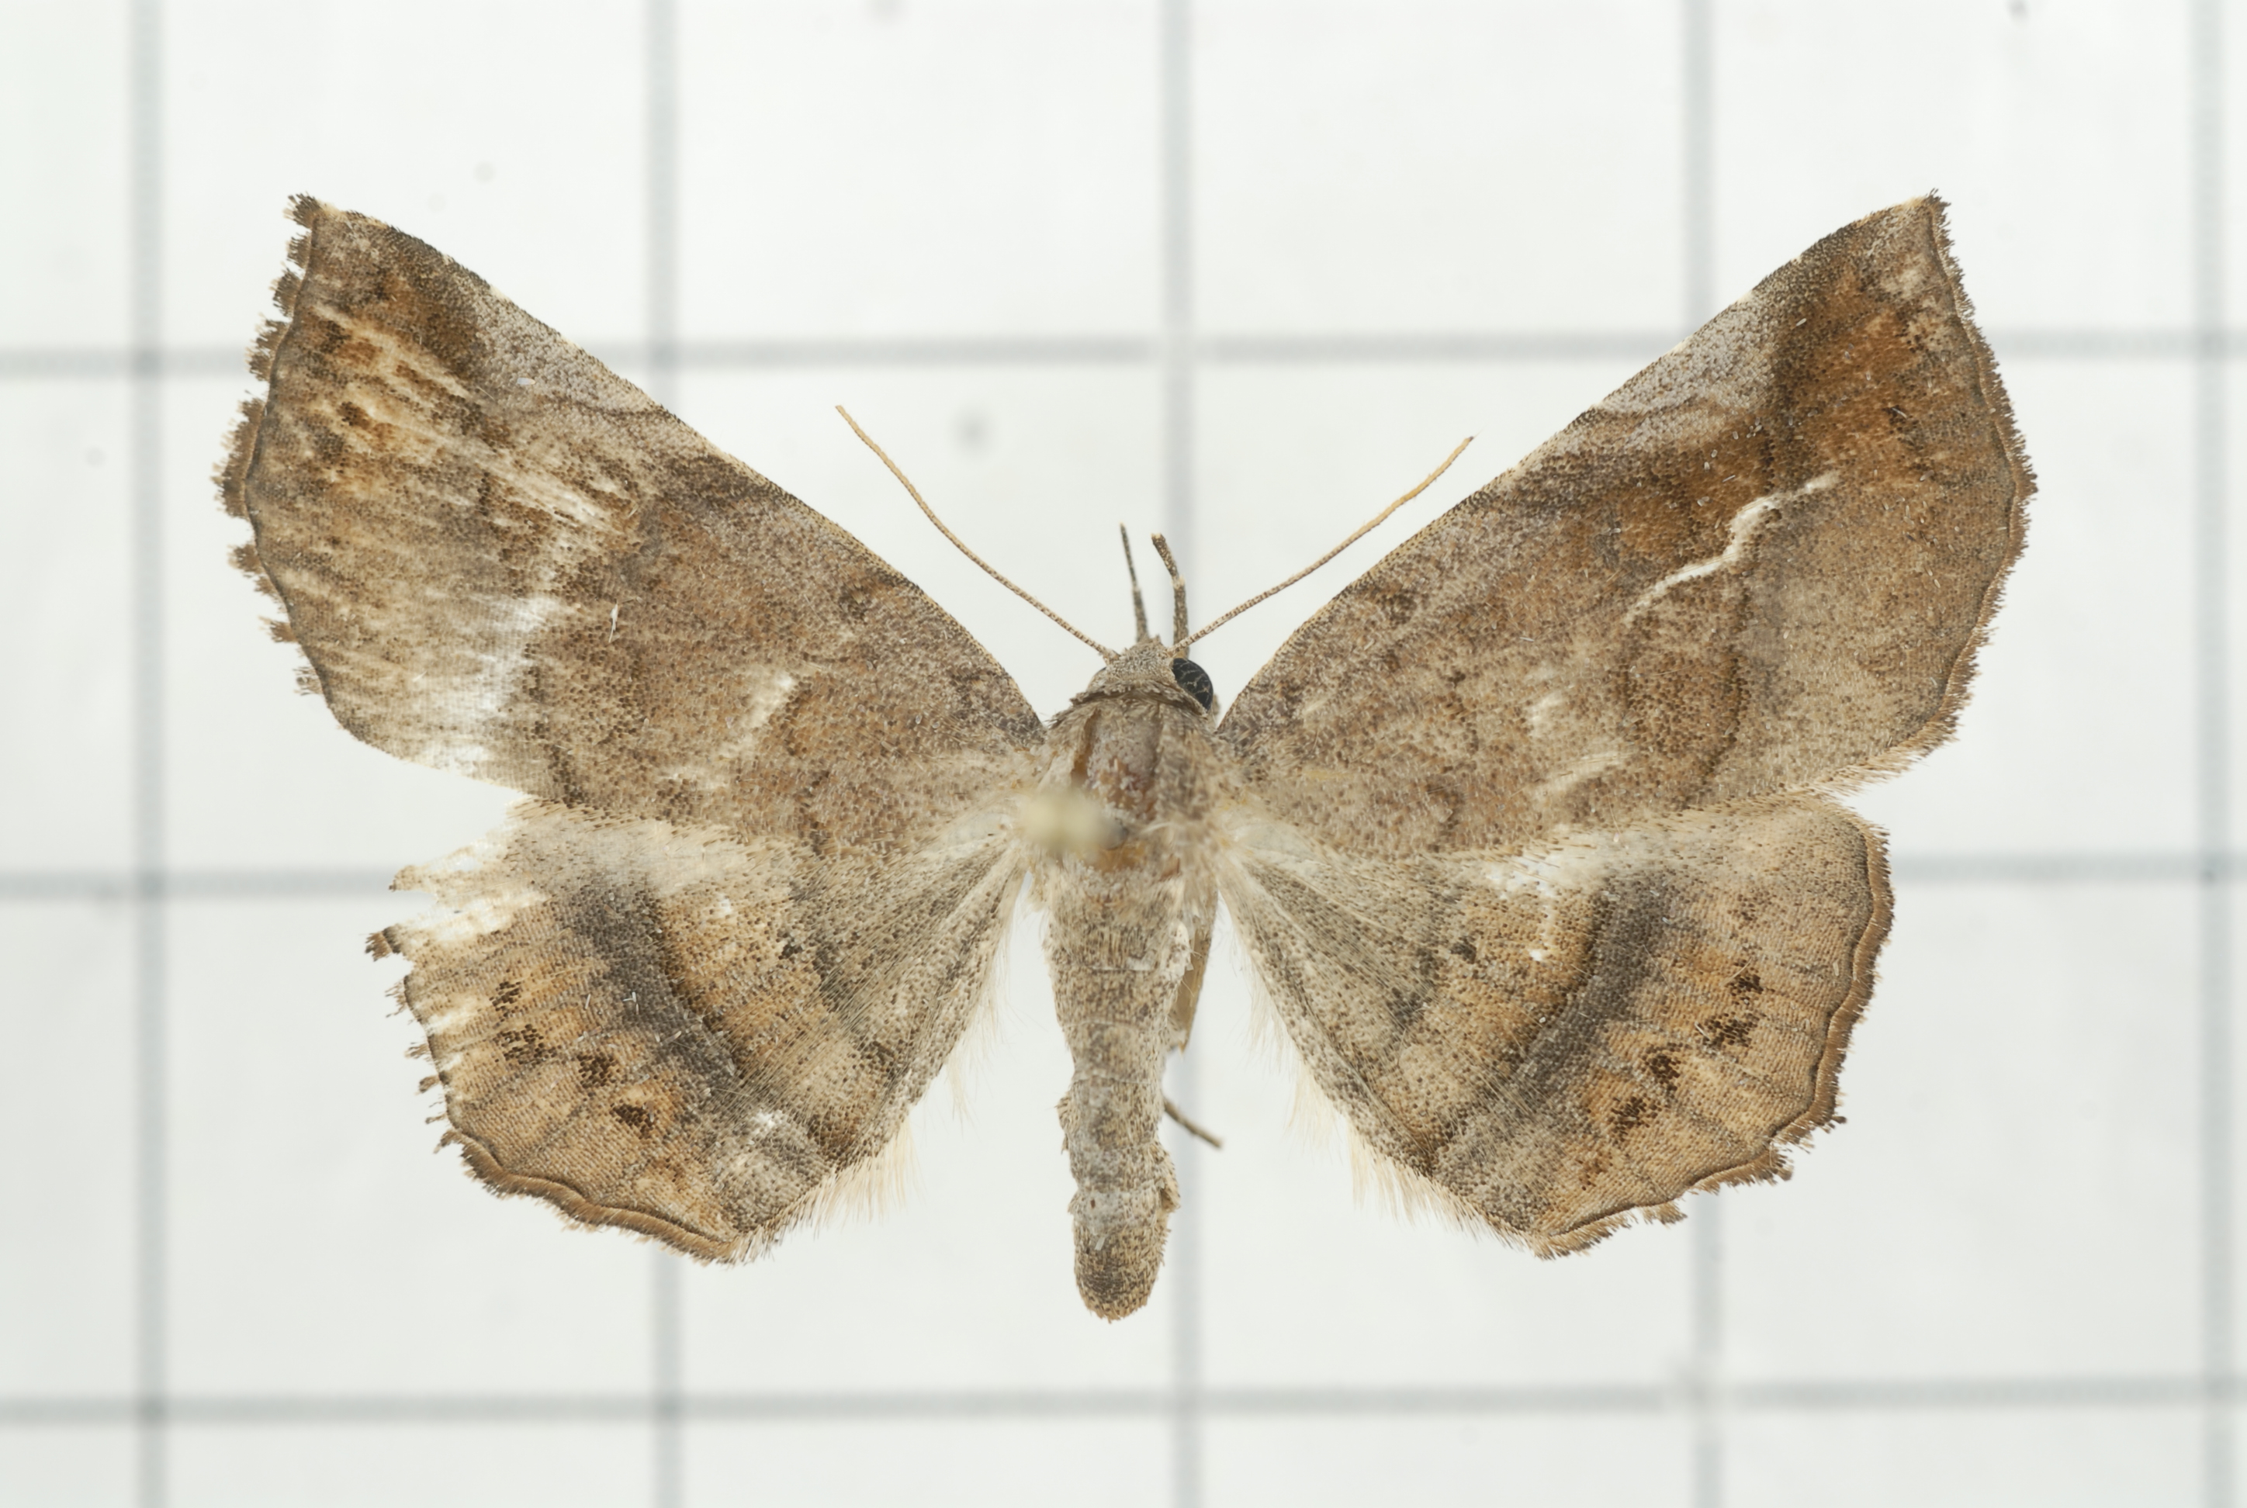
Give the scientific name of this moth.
Pangrapta plumbilineata
